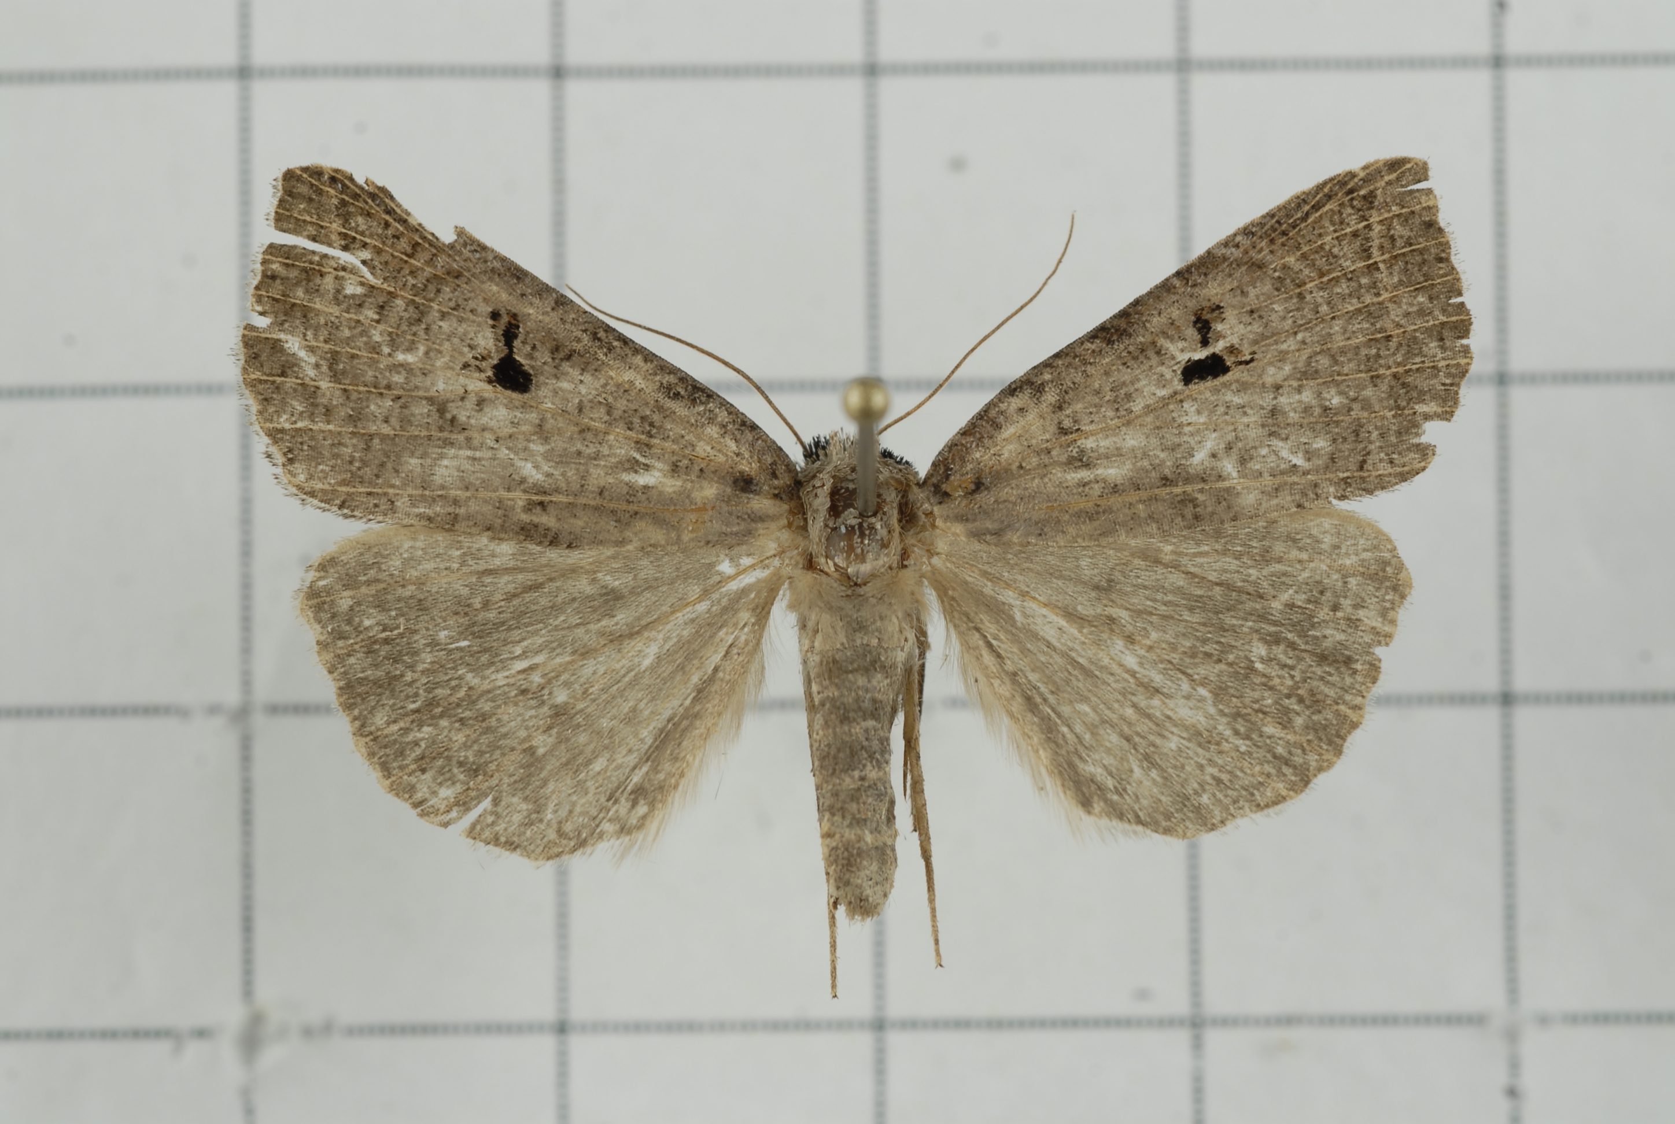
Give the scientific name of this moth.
Lygephila dorsigera
